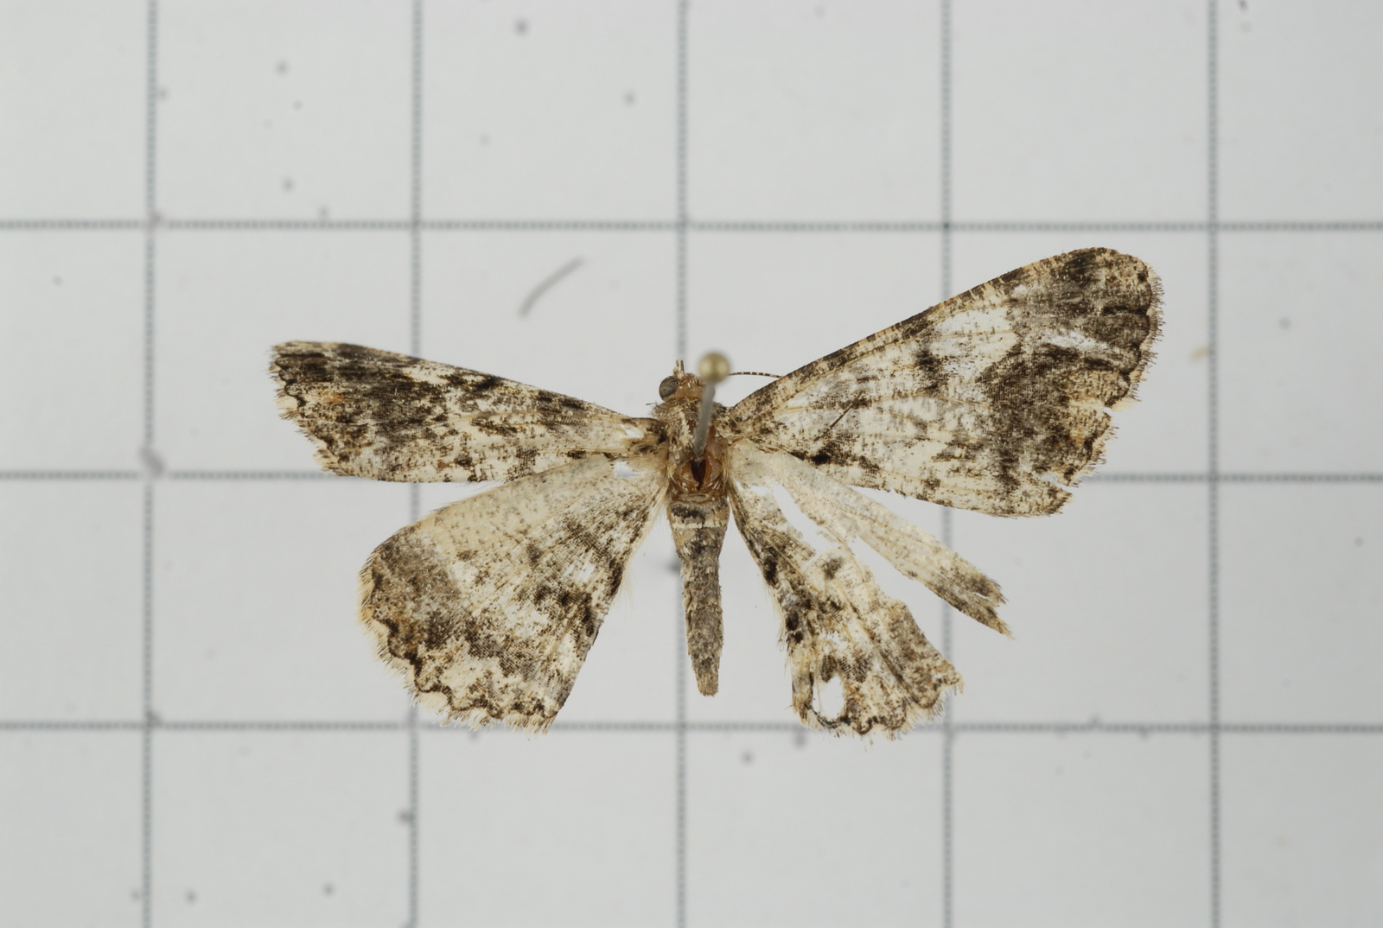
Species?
Alcis taiwanovariegata
